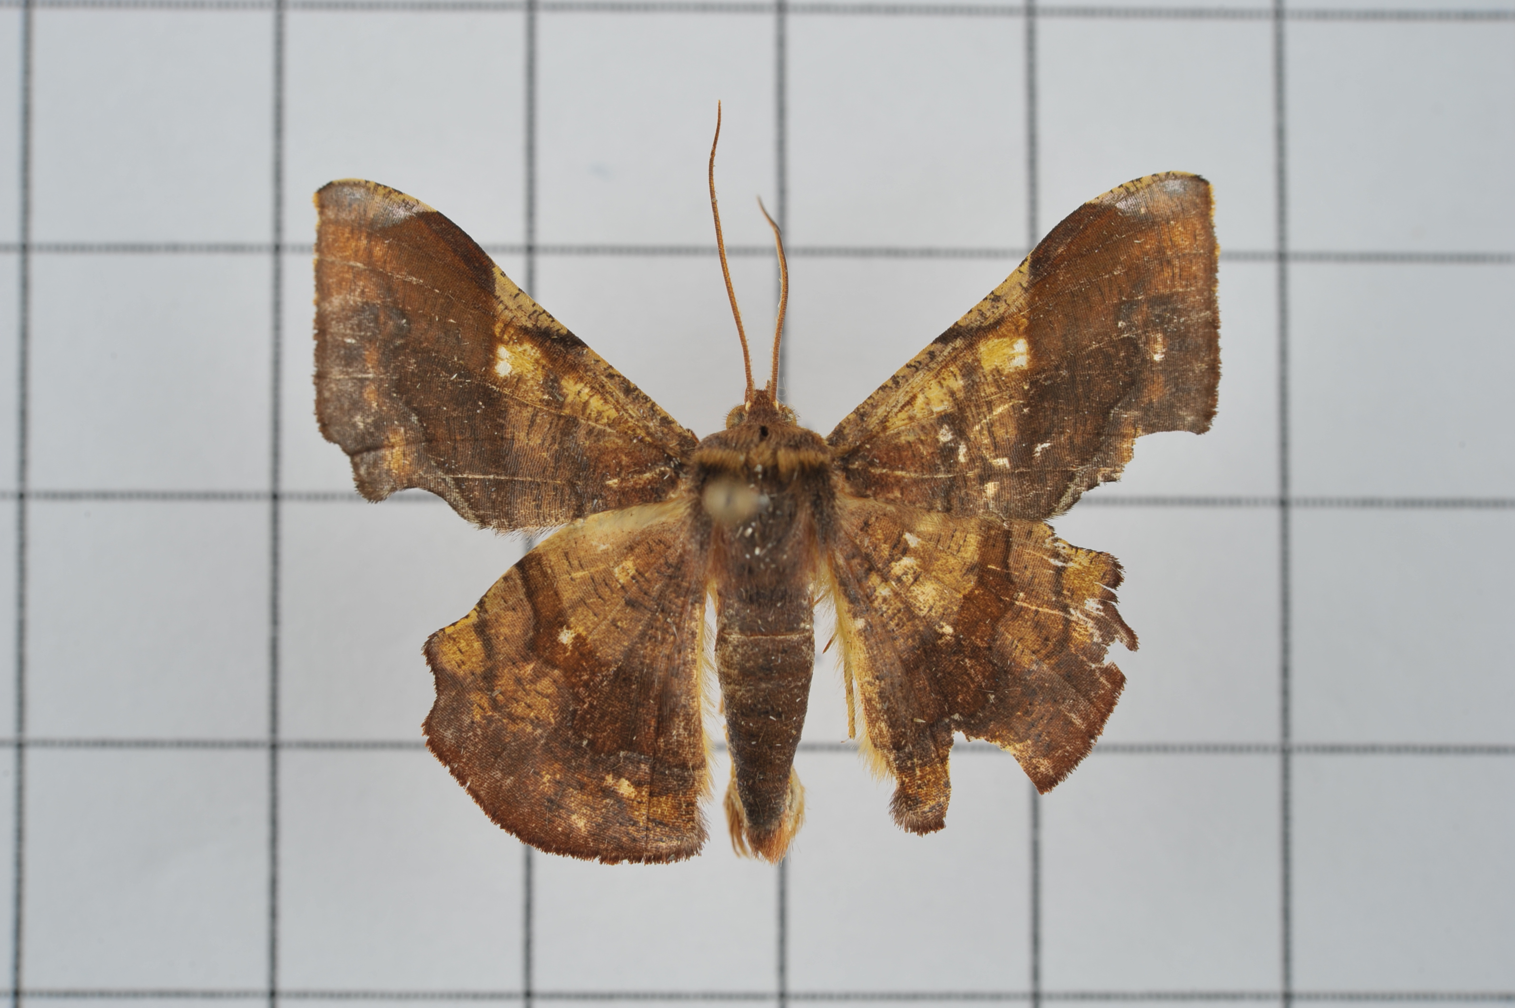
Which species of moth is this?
Fascellina chromataria
